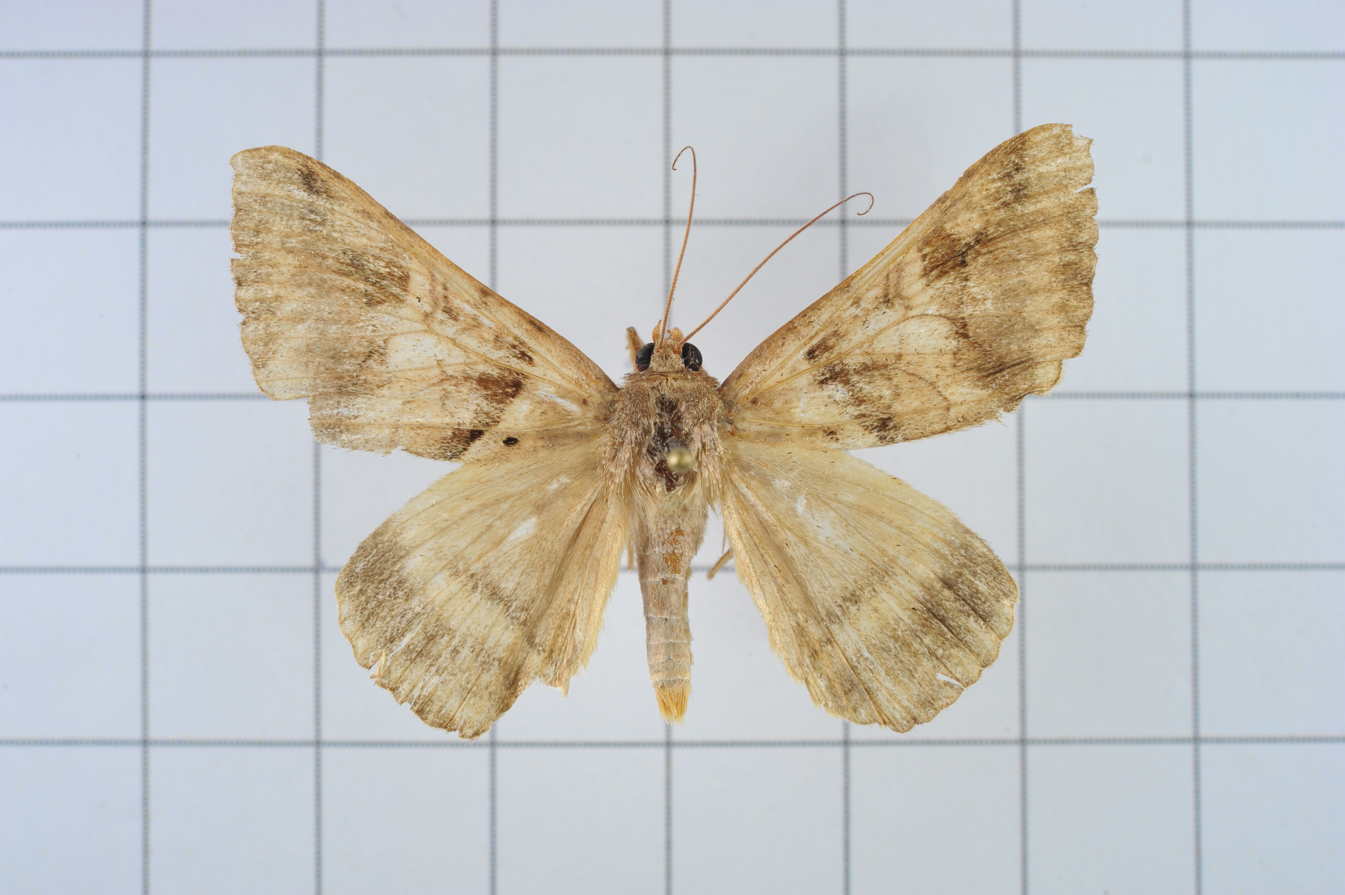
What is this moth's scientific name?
Mocis undata
